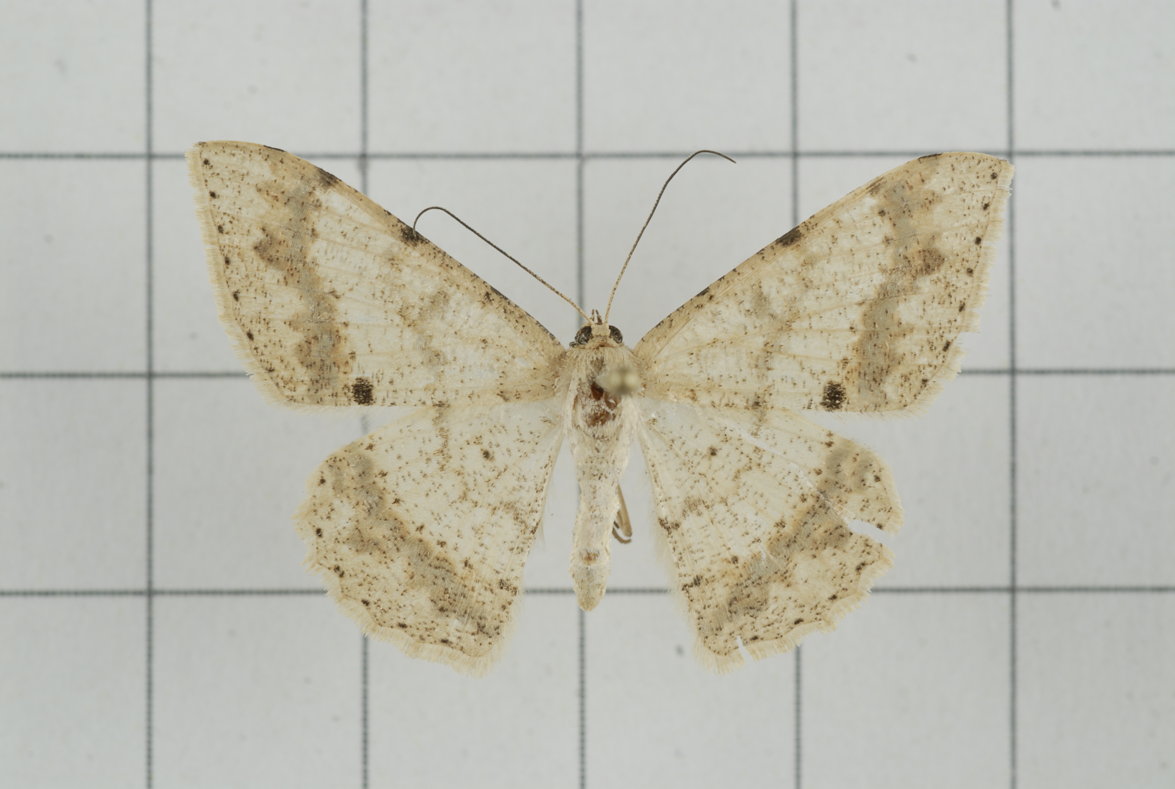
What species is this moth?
Luxiaria emphatica
